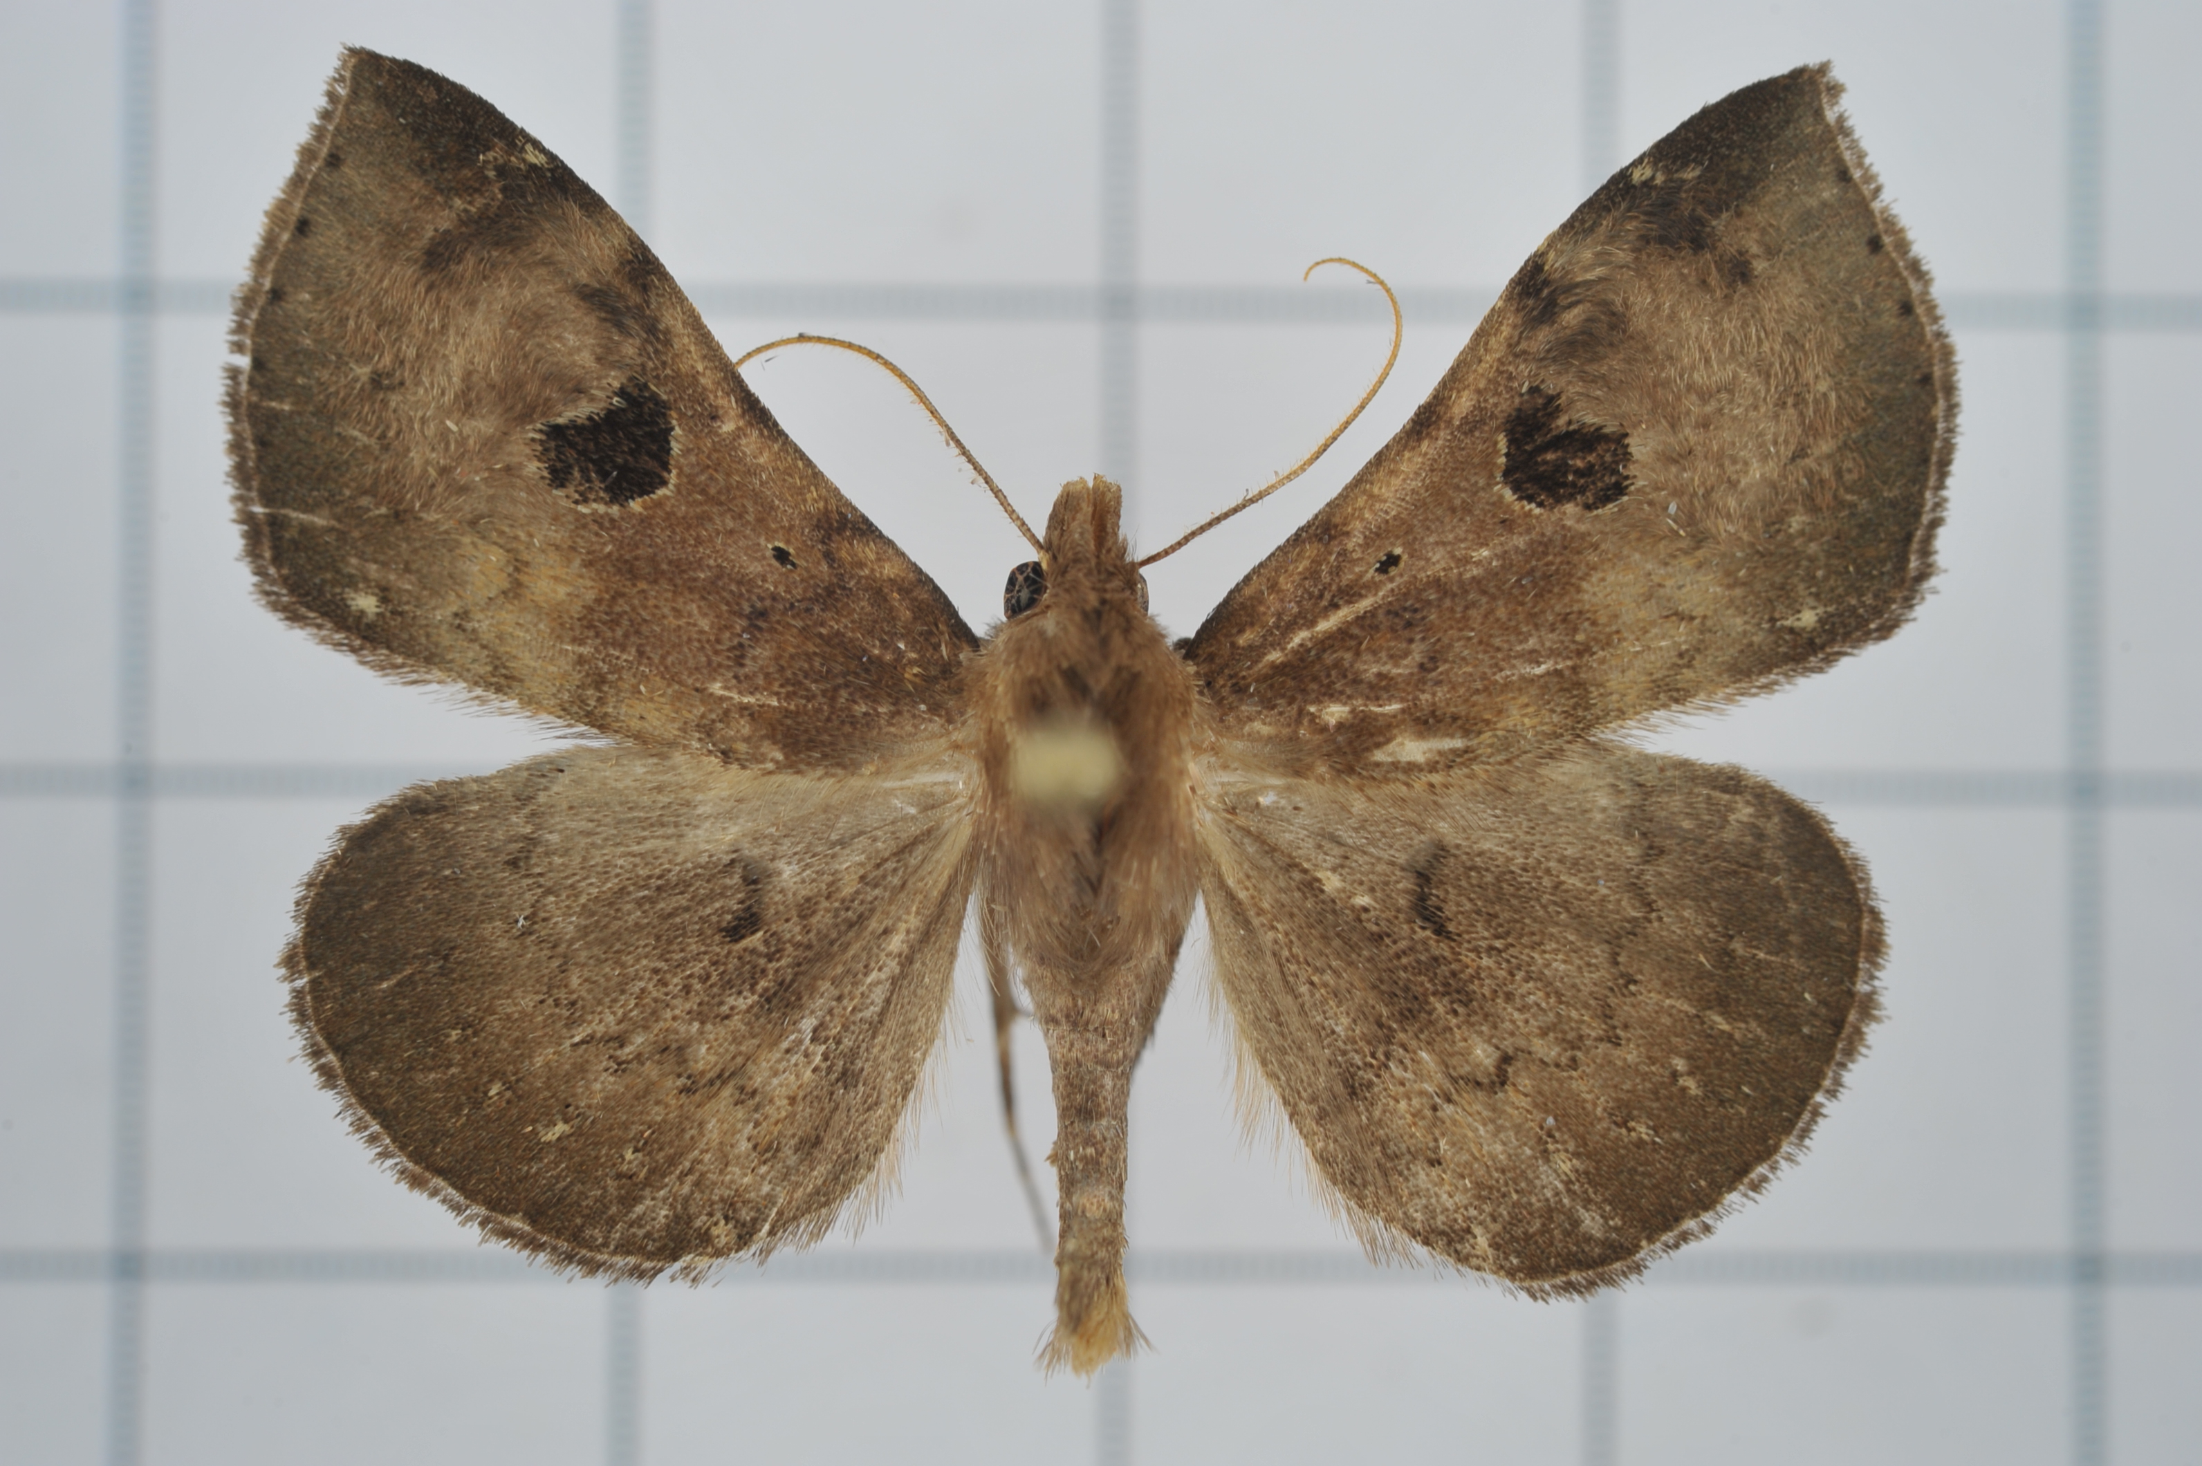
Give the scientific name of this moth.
Mosopia punctilinea
